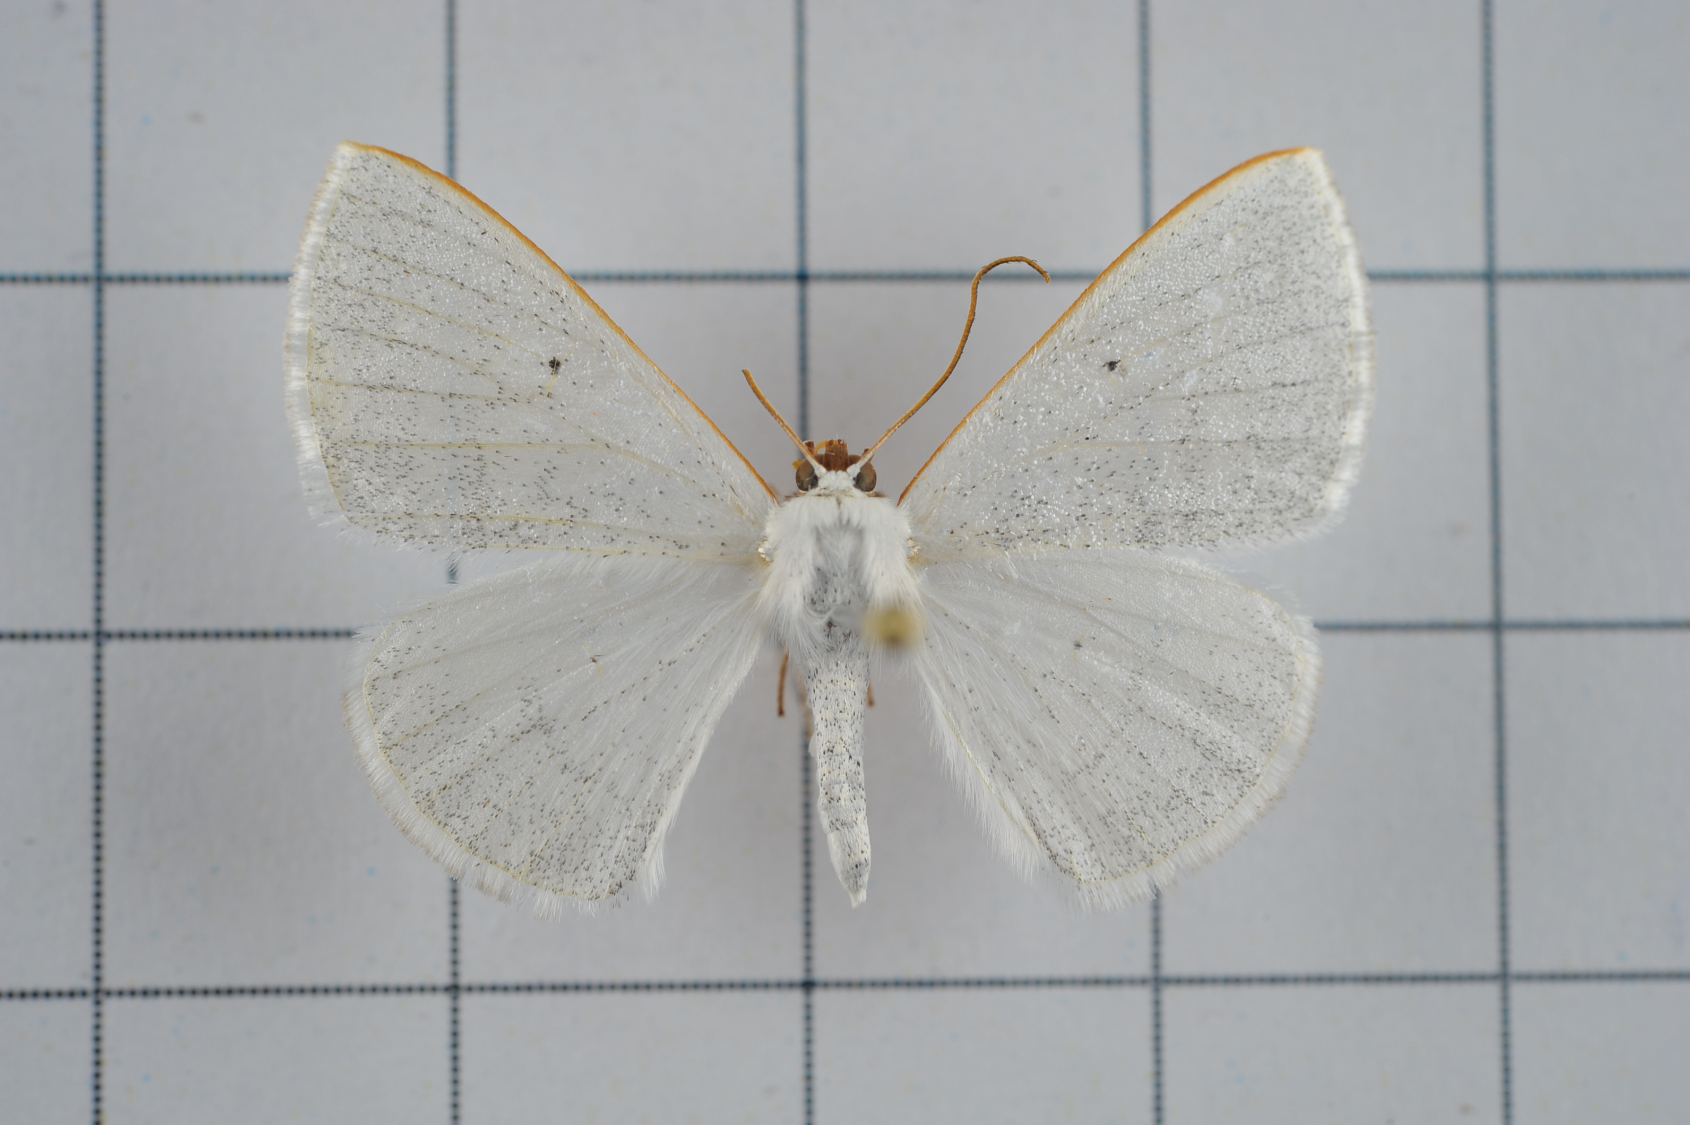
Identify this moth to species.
Lomographa claripennis
